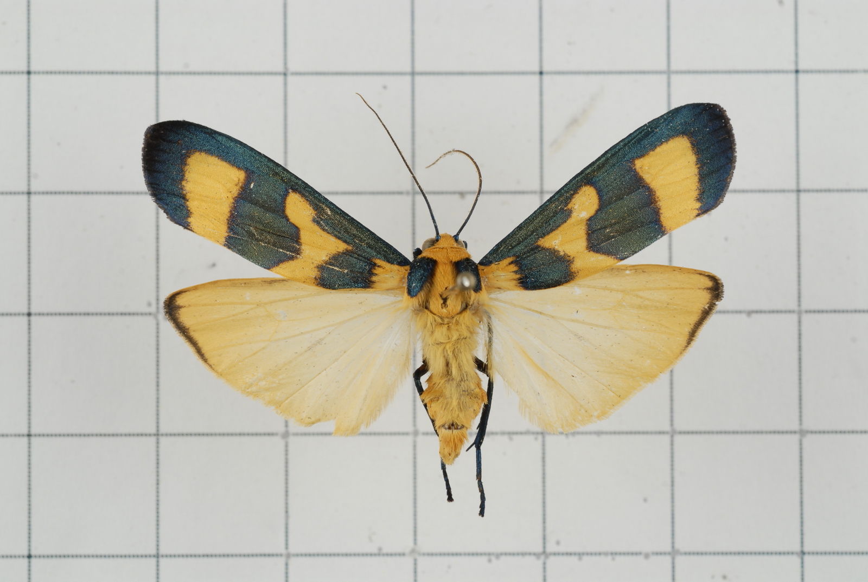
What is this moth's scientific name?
Chrysaeglia magnifica
